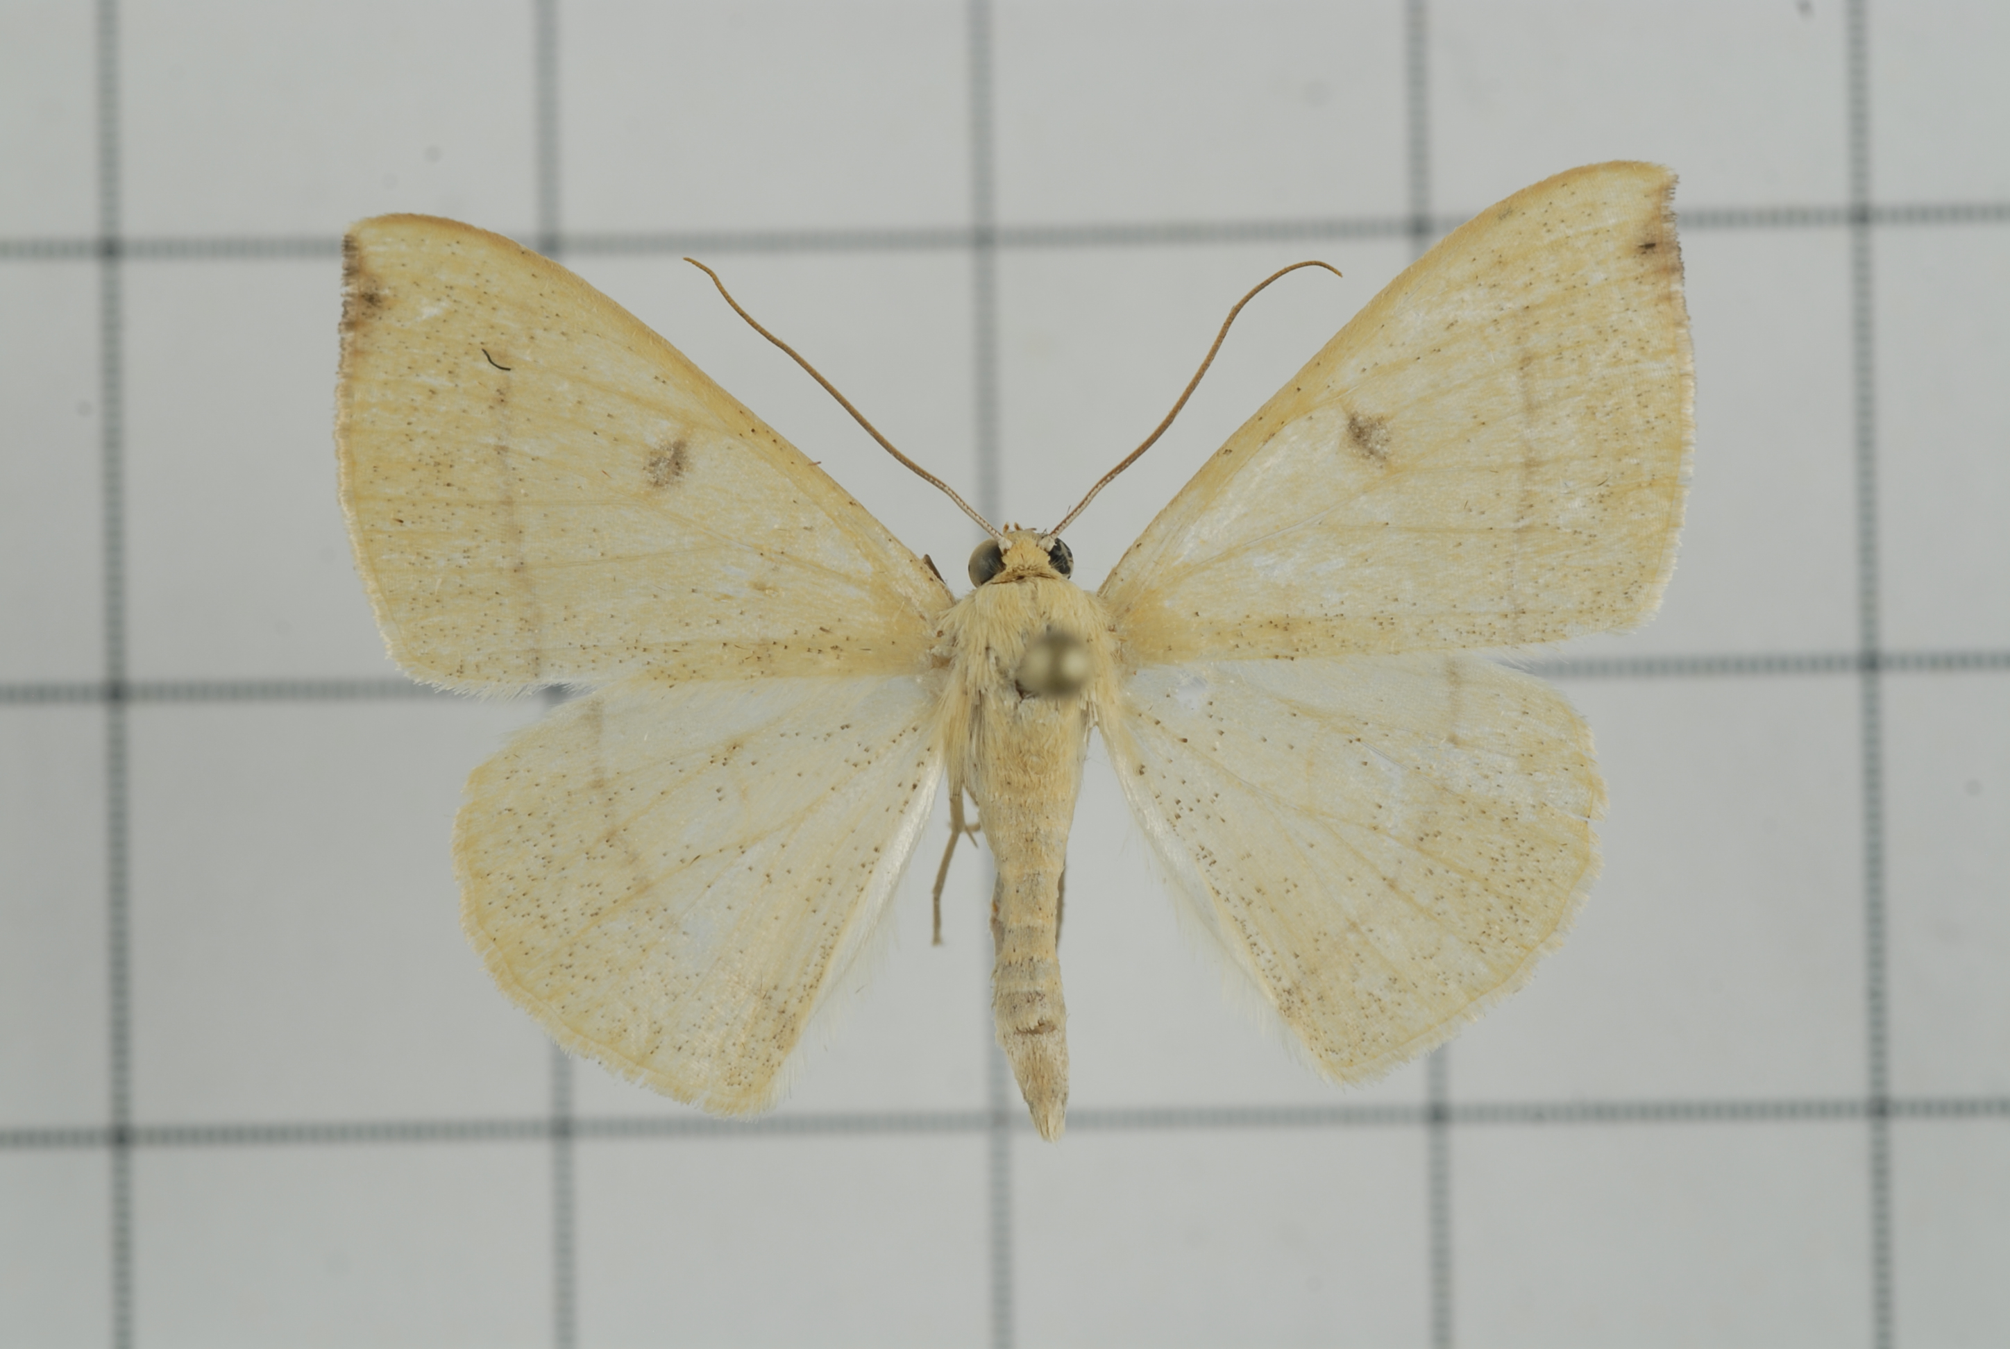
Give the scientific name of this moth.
Eilicrinia flava
